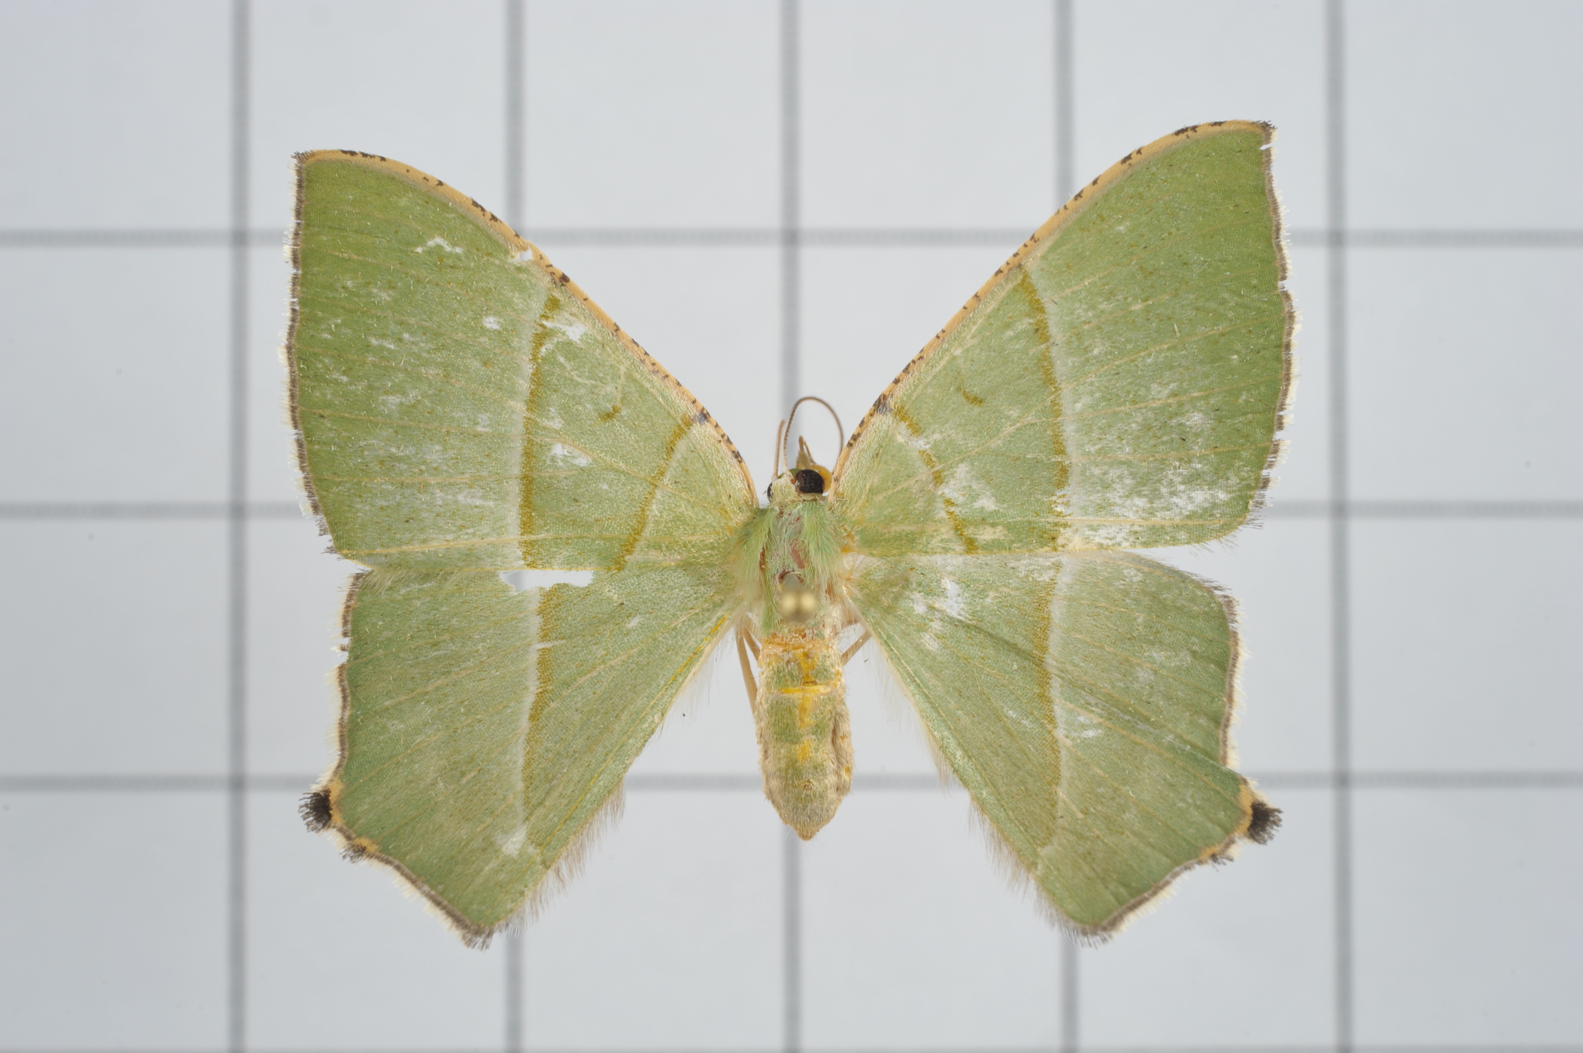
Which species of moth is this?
Neohipparchus vallata
